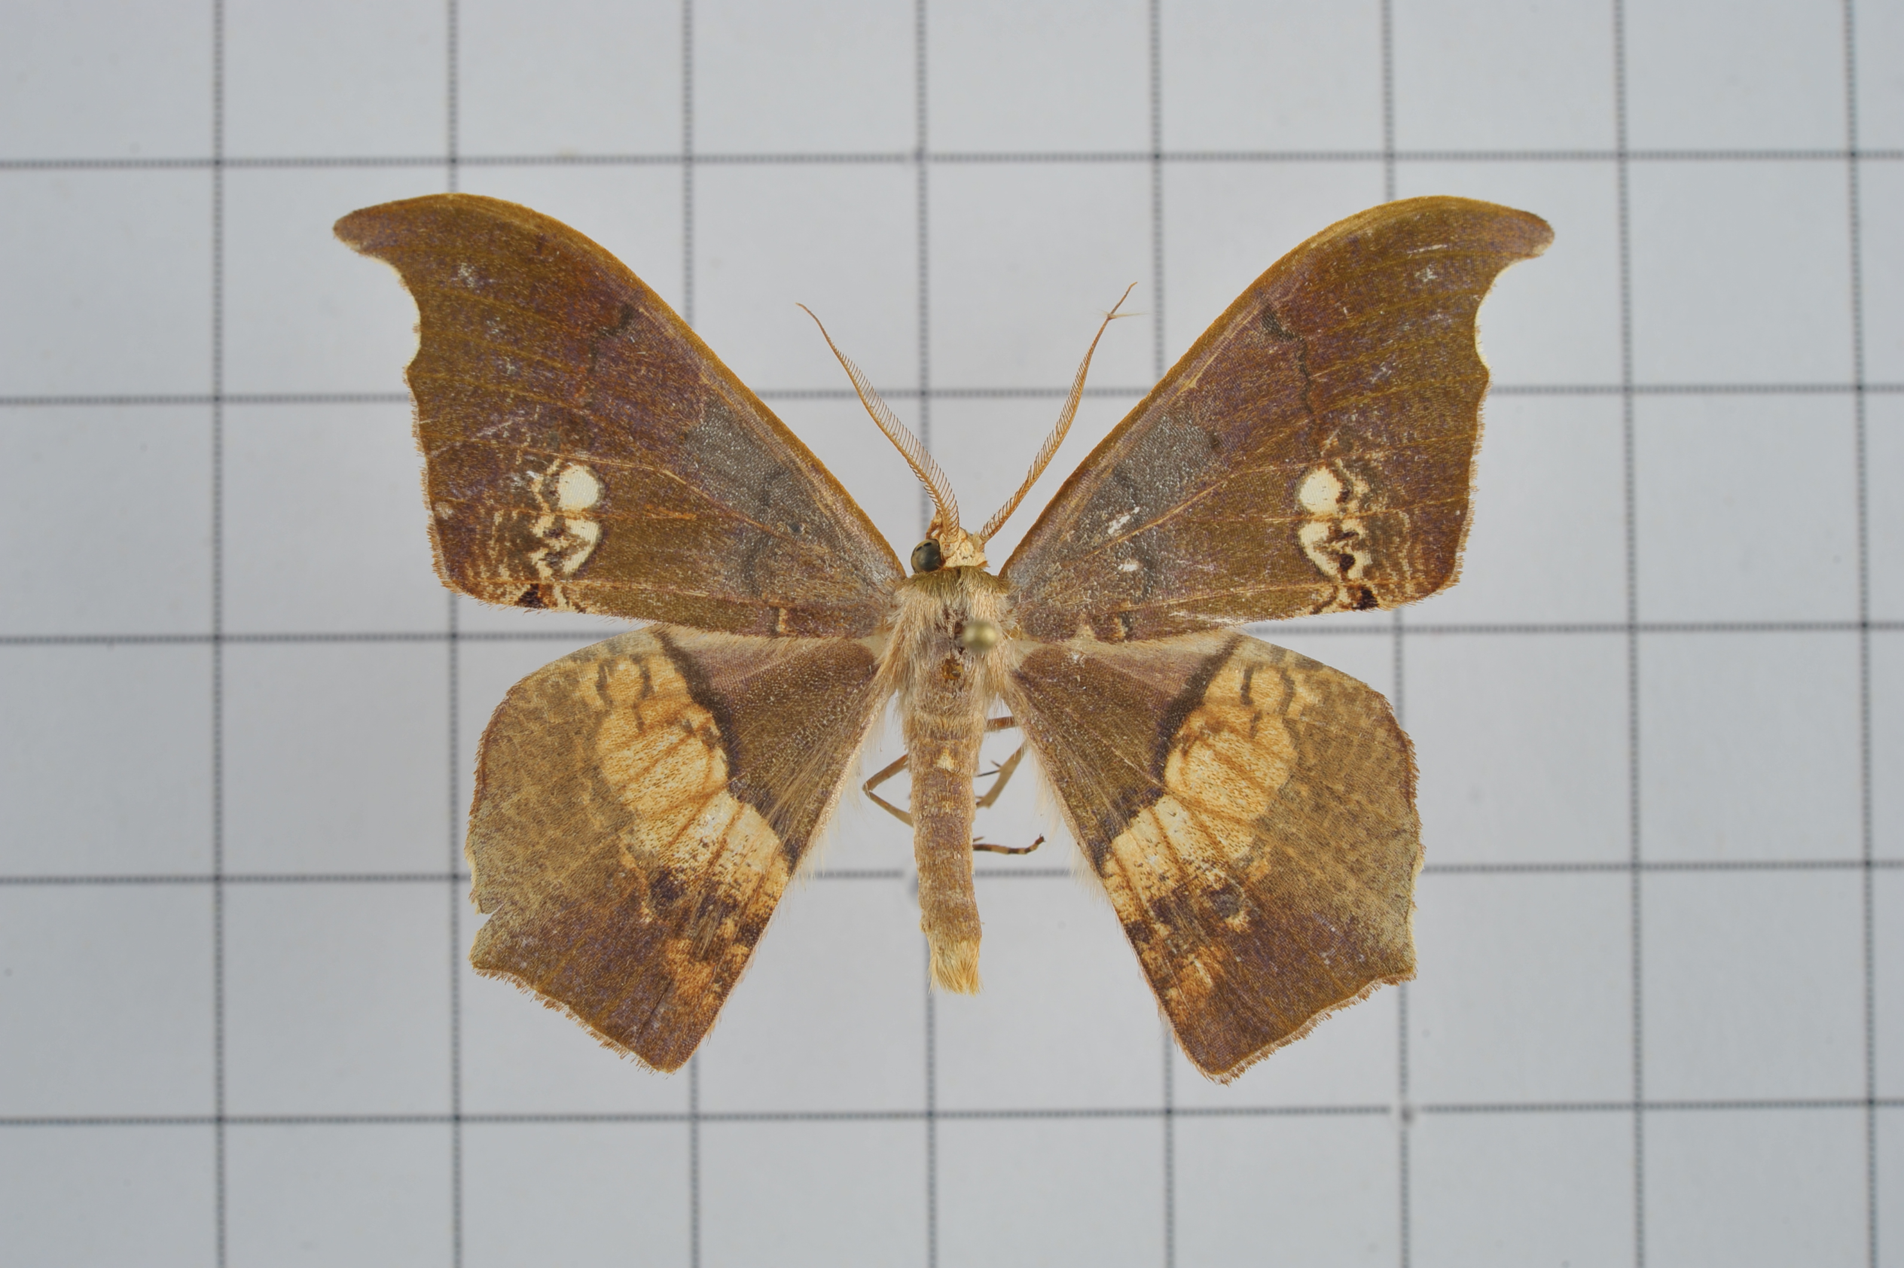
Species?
Timandromorpha discolor
